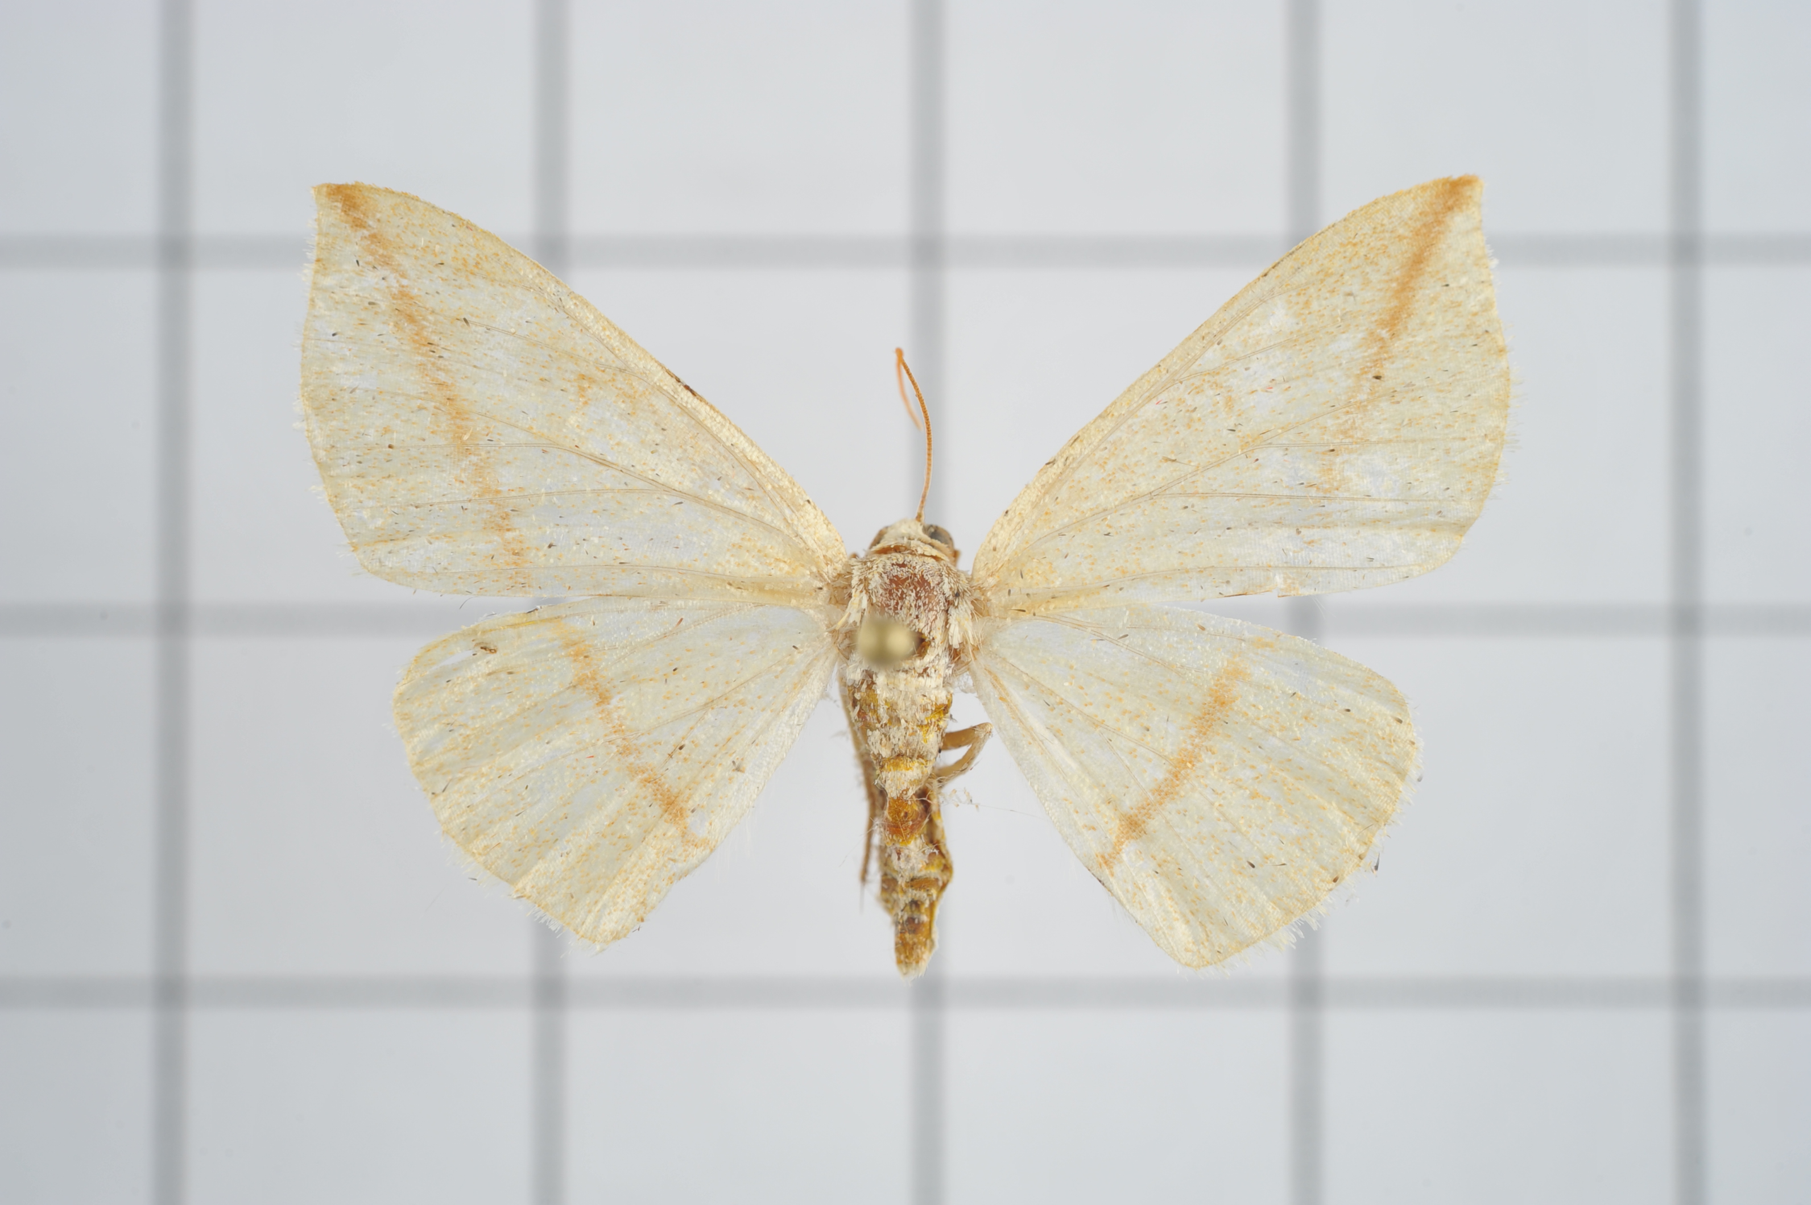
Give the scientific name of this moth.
Parabapta unifasciata
